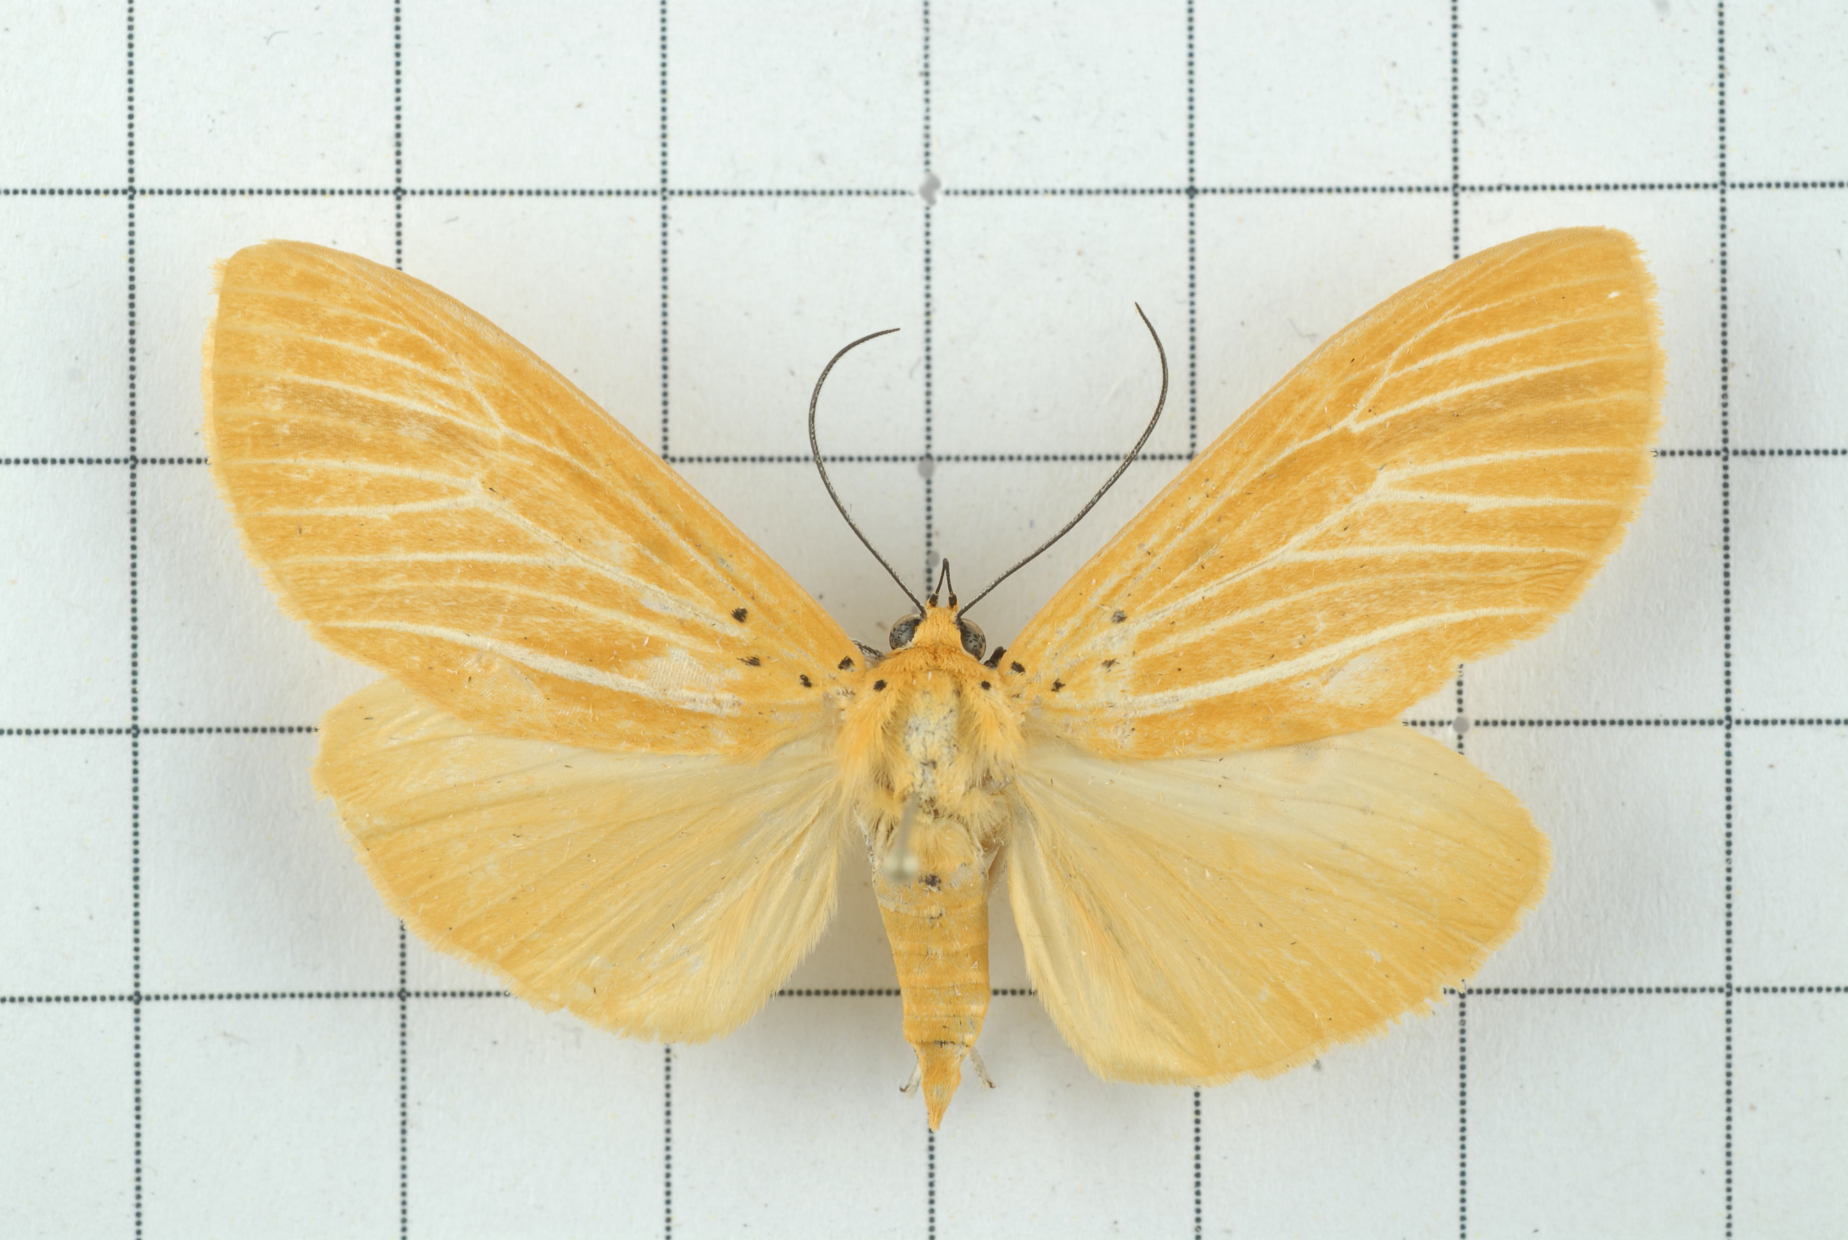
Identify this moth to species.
Asota egens confinis
